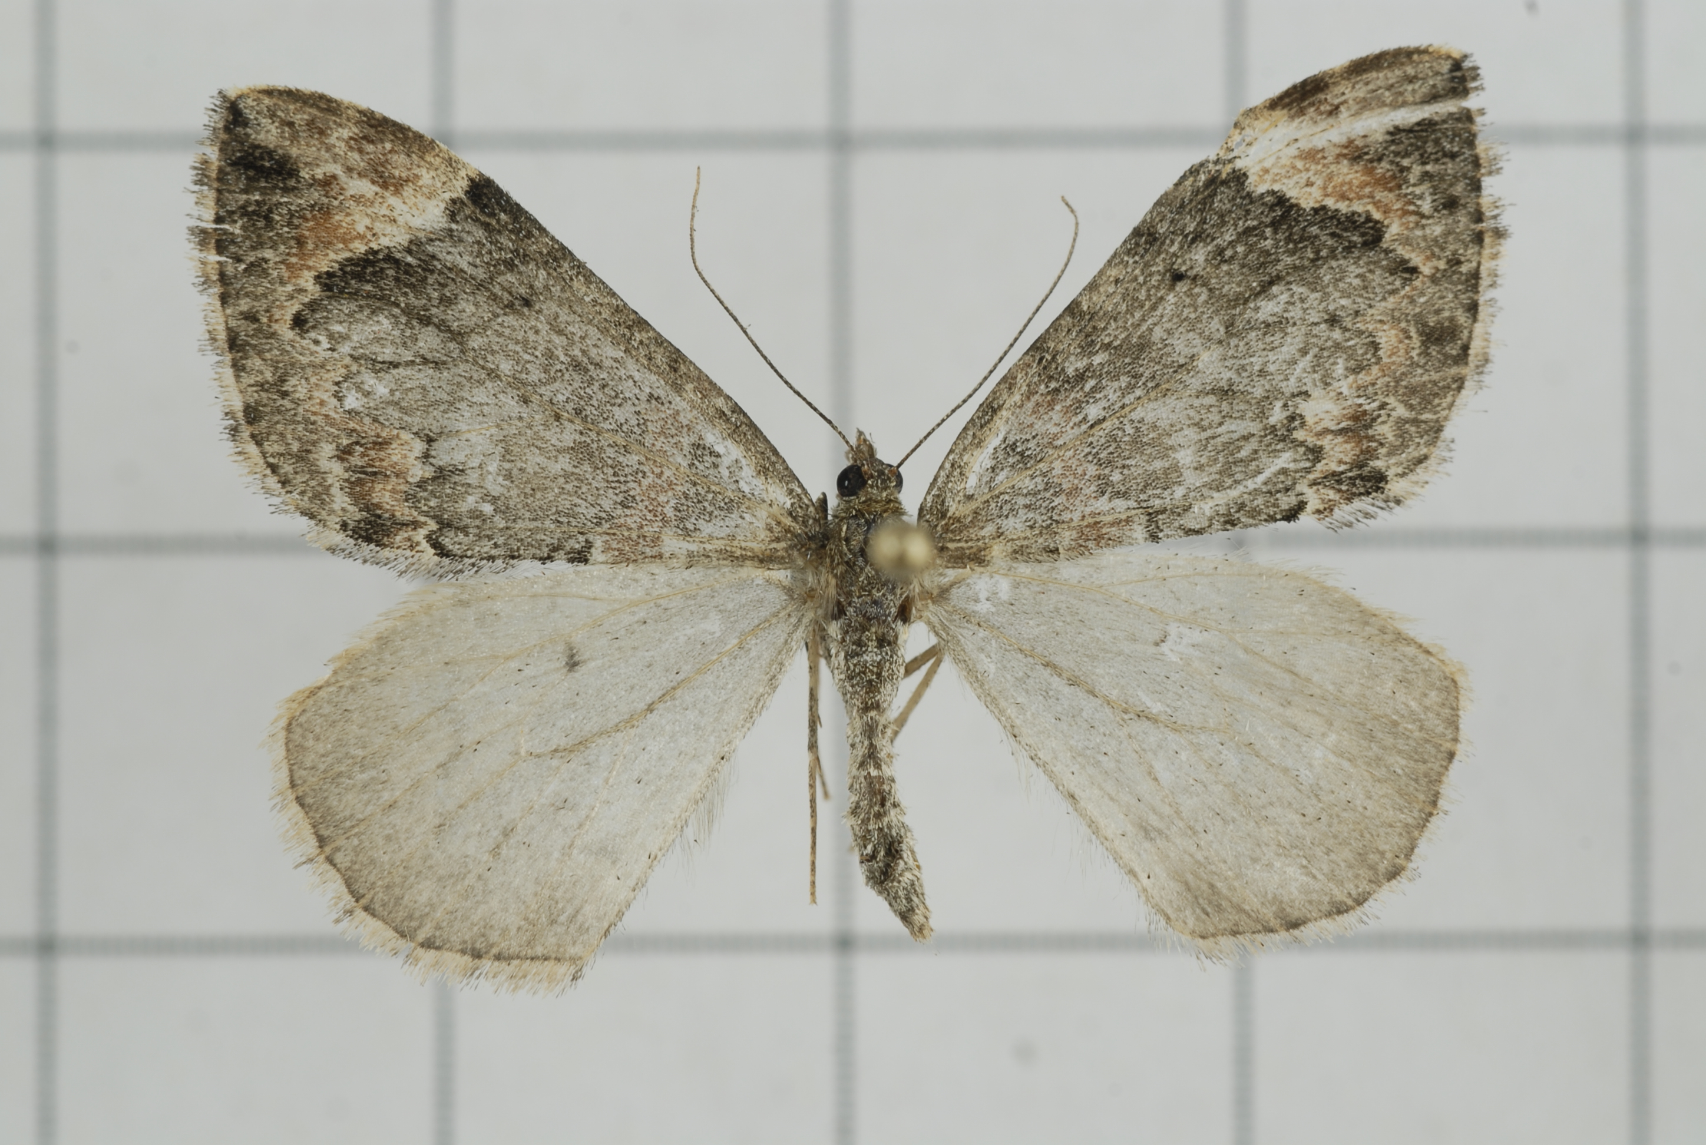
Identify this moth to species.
Dysstroma sikkimensis
